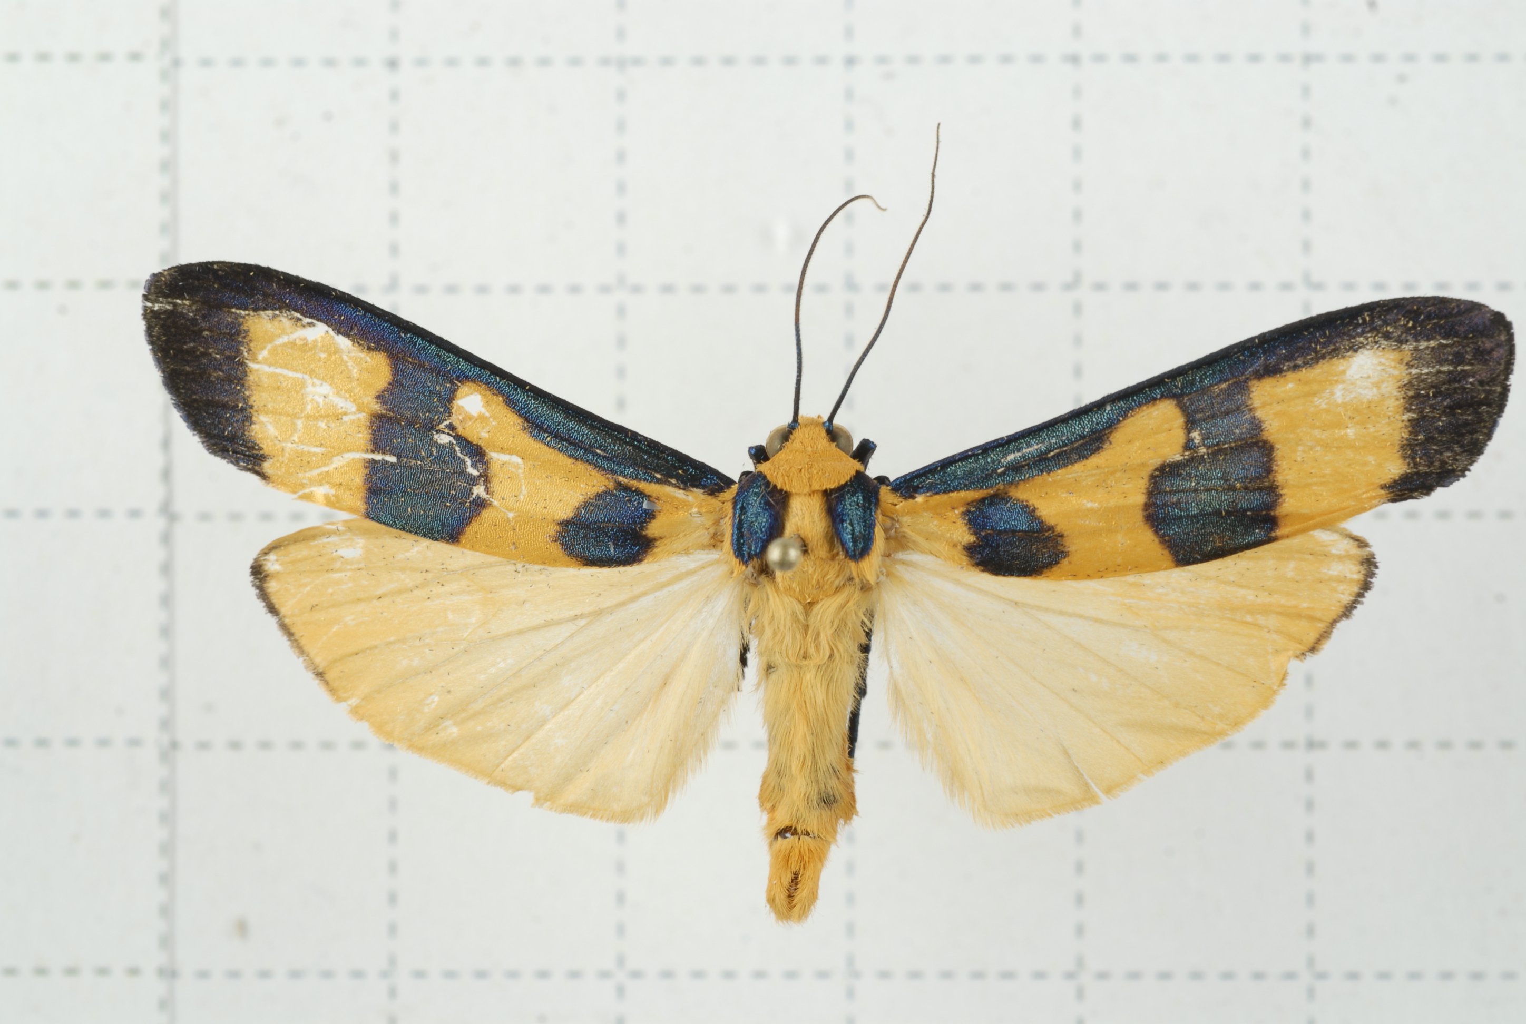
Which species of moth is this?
Chrysaeglia magnifica
